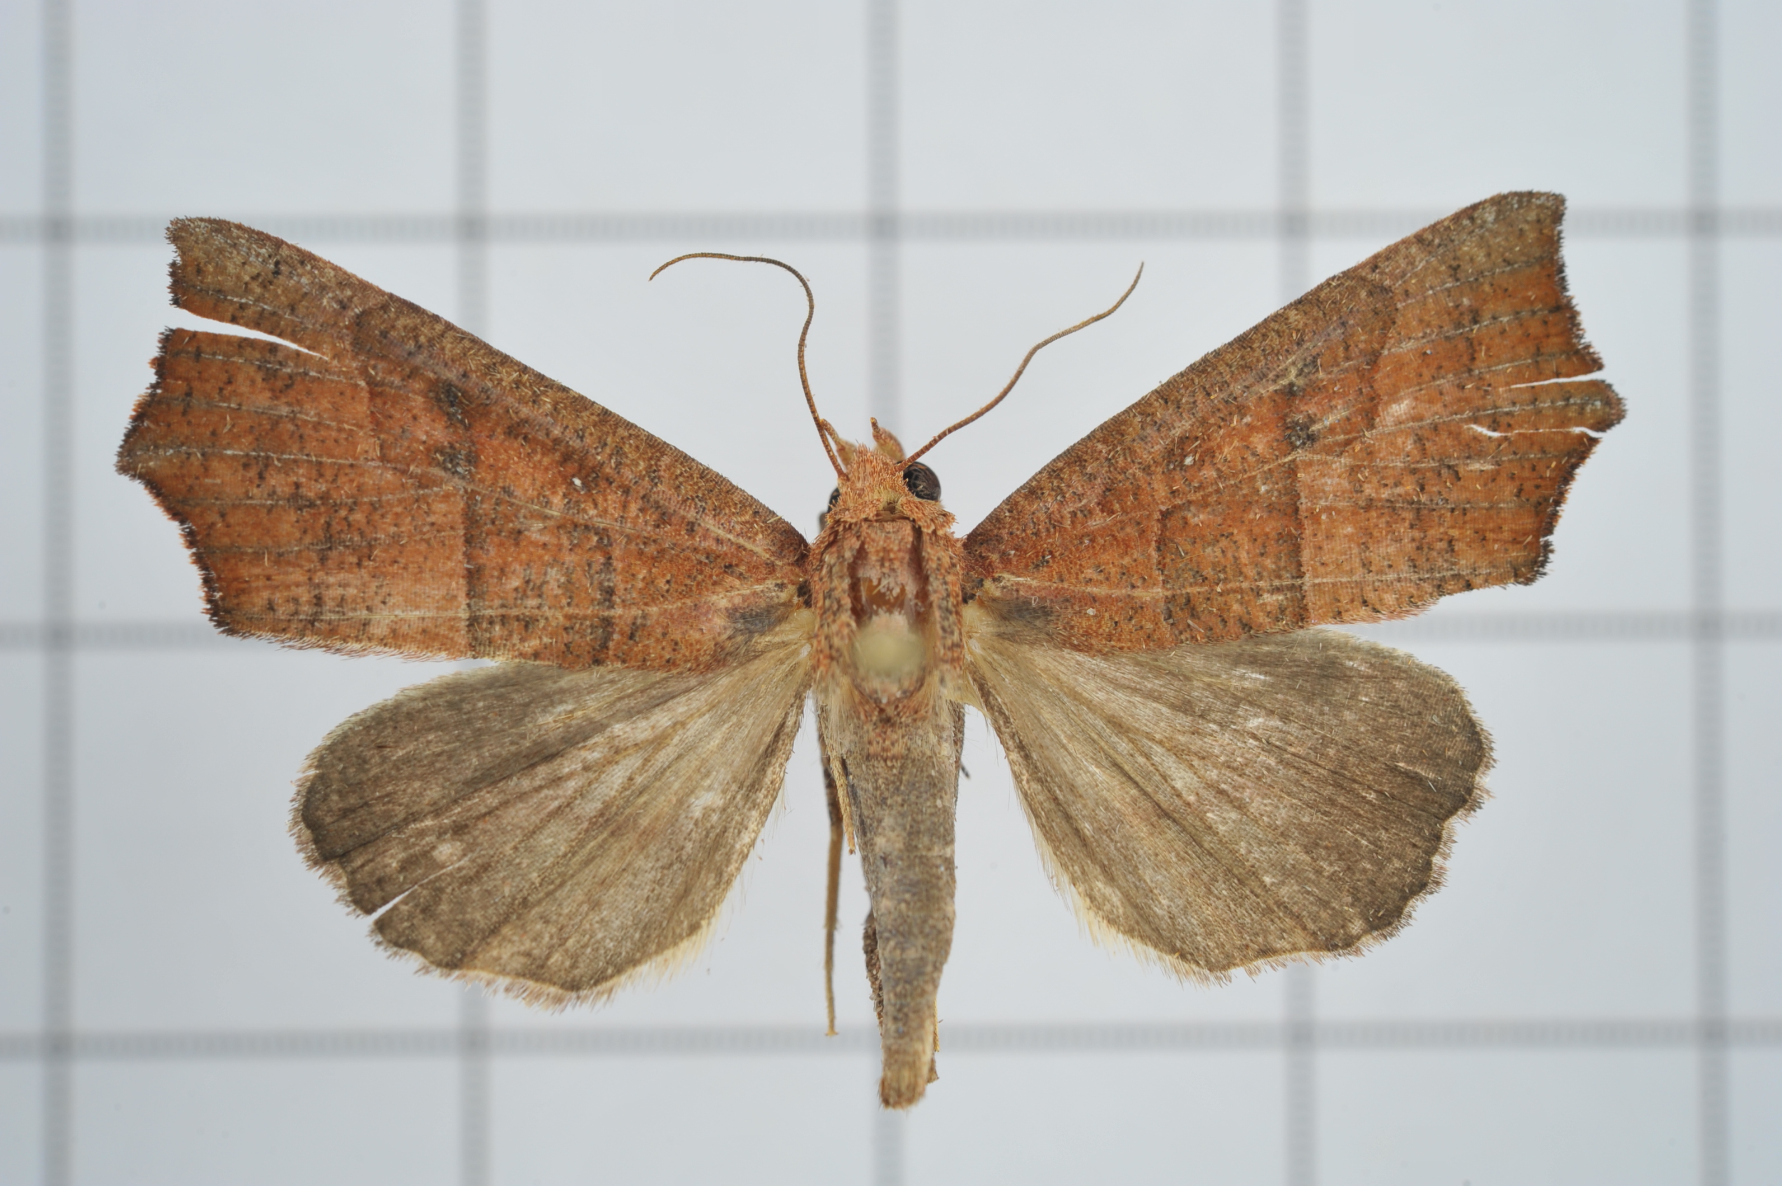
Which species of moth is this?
Gonitis mesogona
